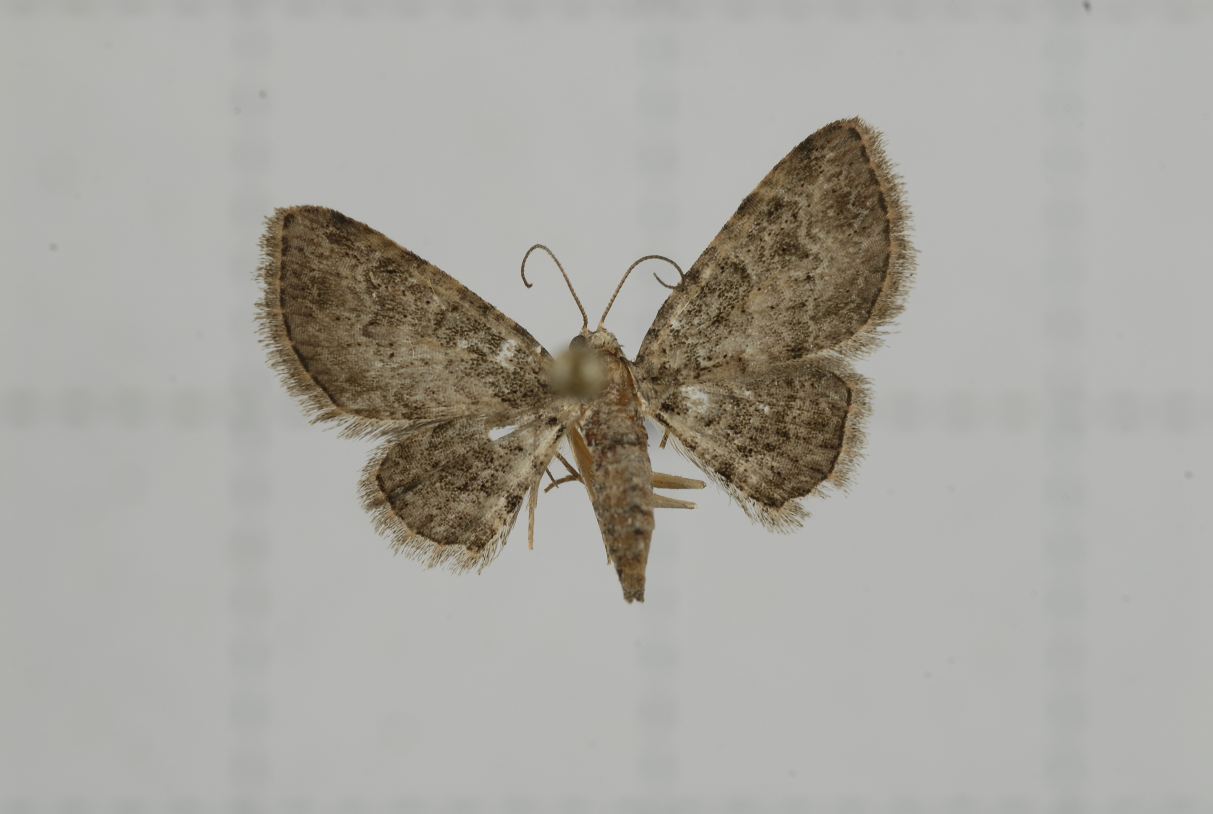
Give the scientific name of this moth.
Glaucoclystis satoi
